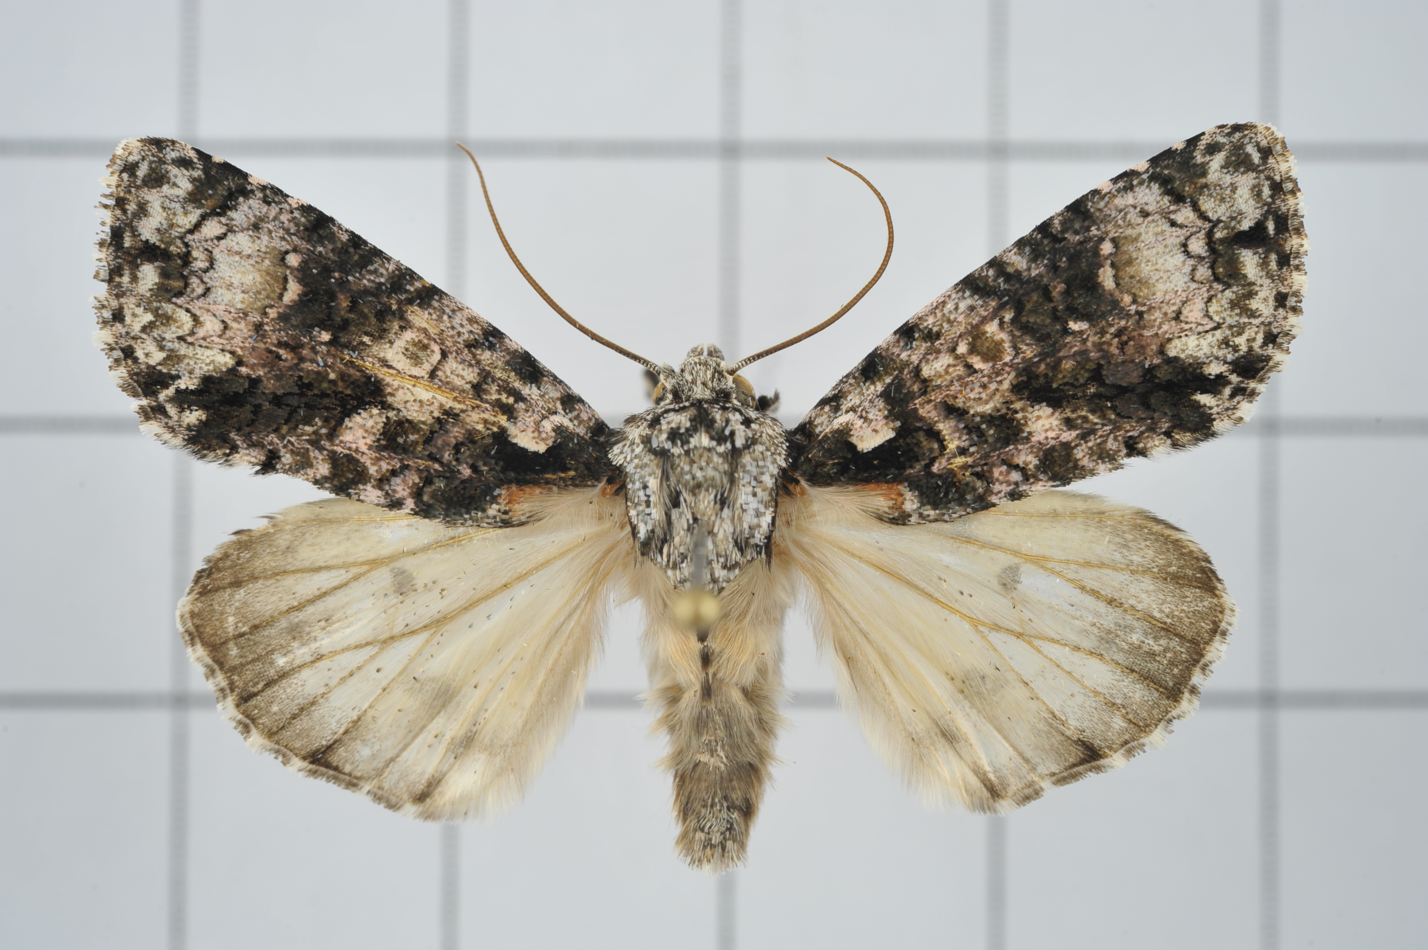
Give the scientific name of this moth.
Harmandicrania harmandi
